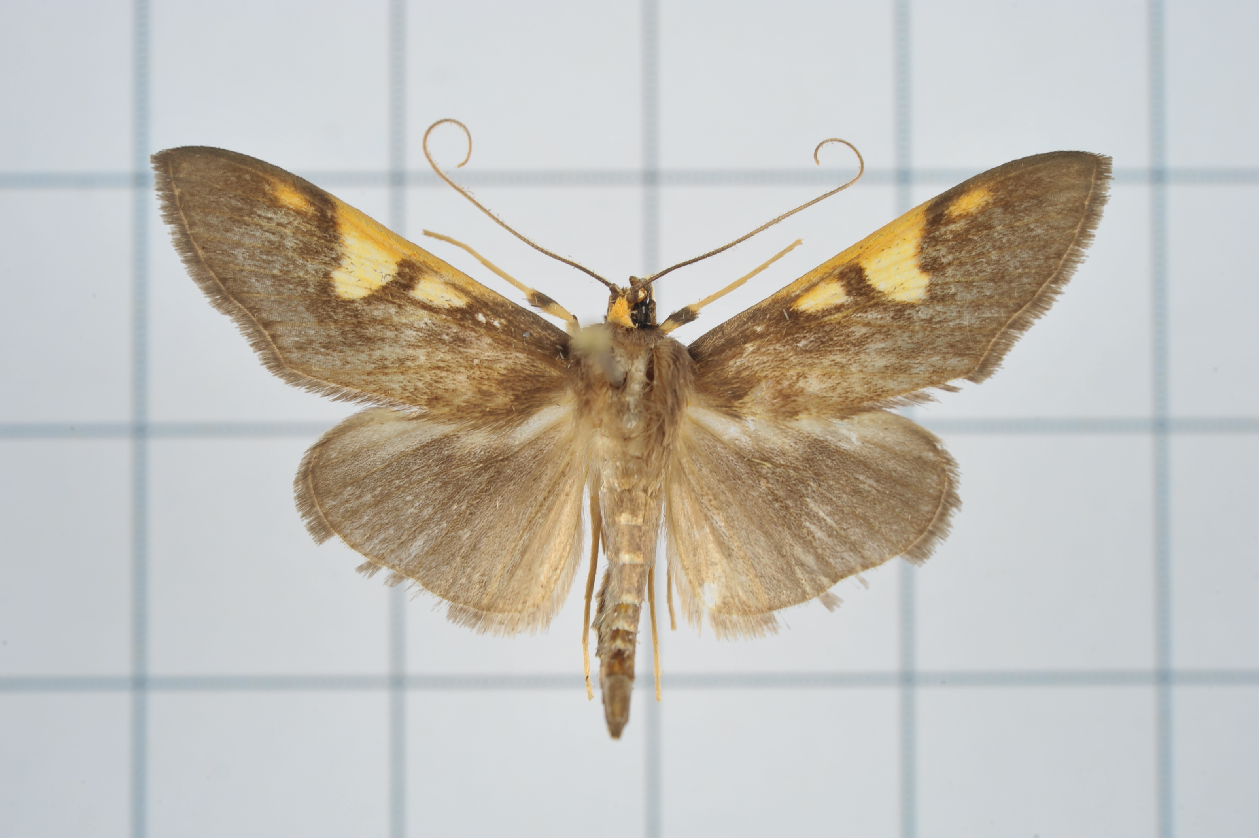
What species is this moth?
Analthes insignis
